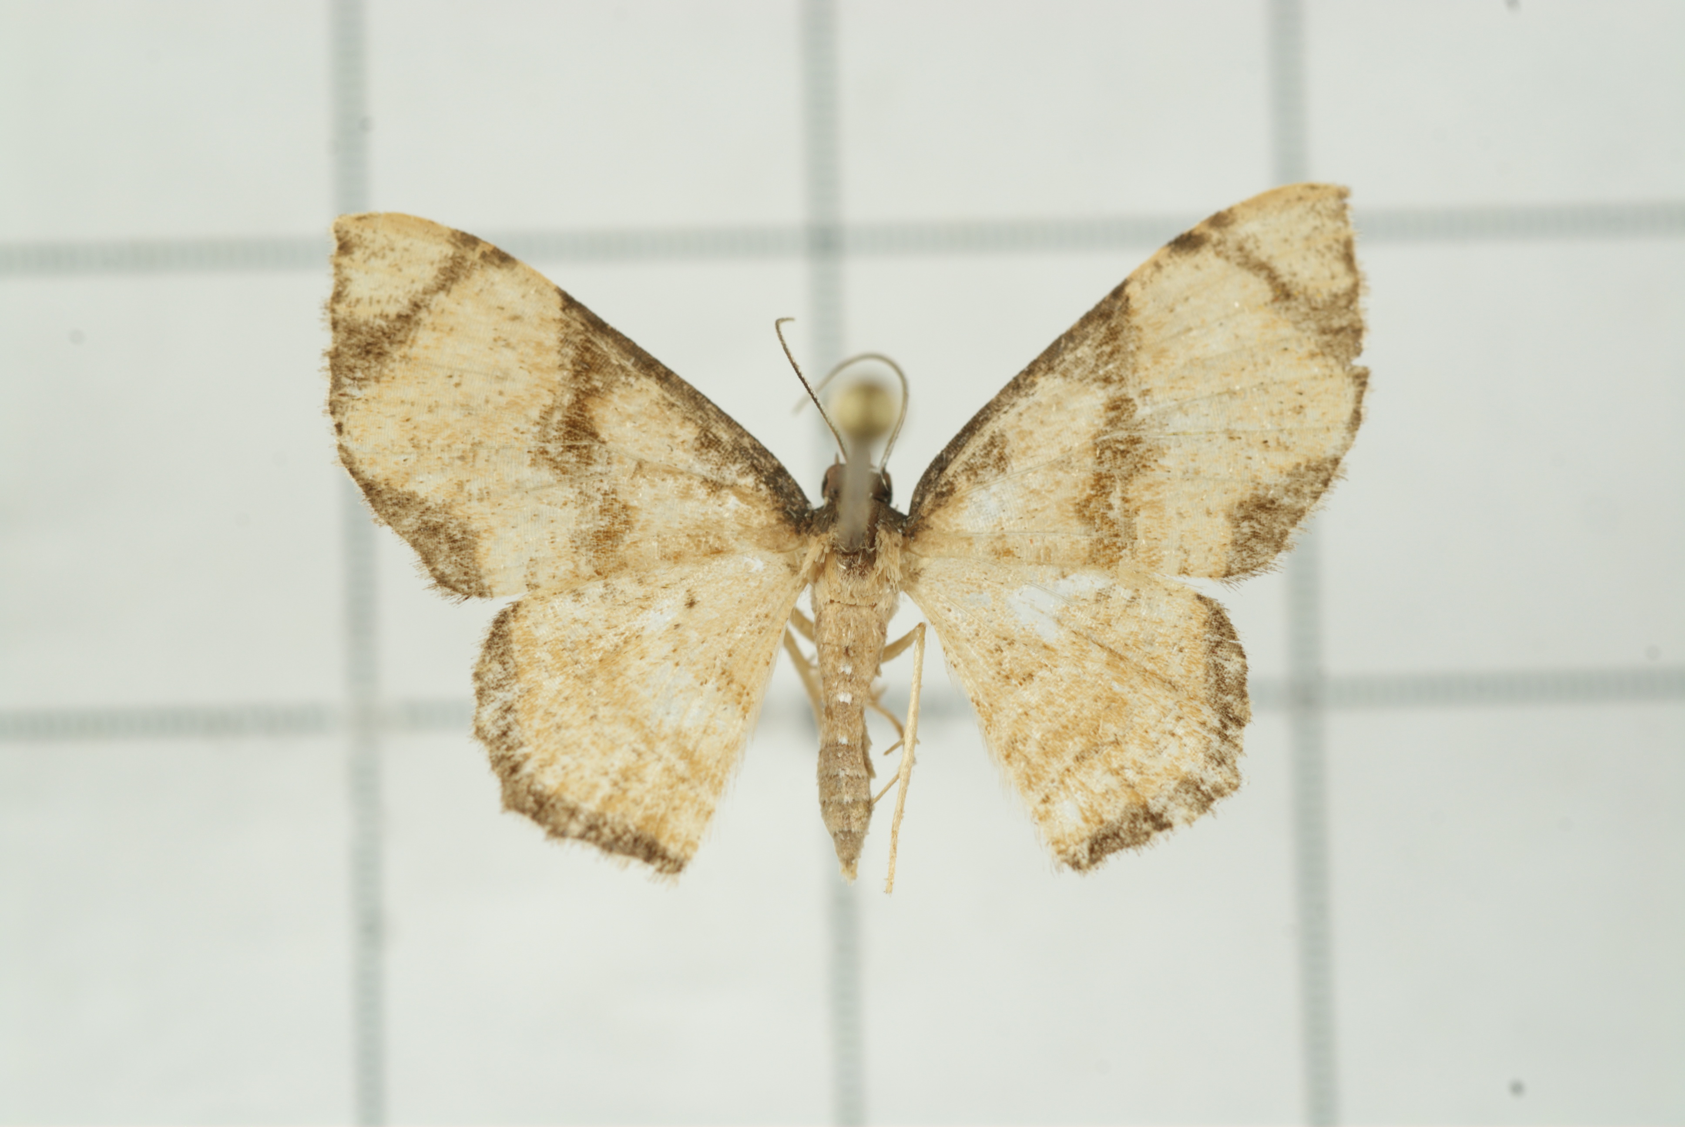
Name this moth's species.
Chalyboclydon marginata
